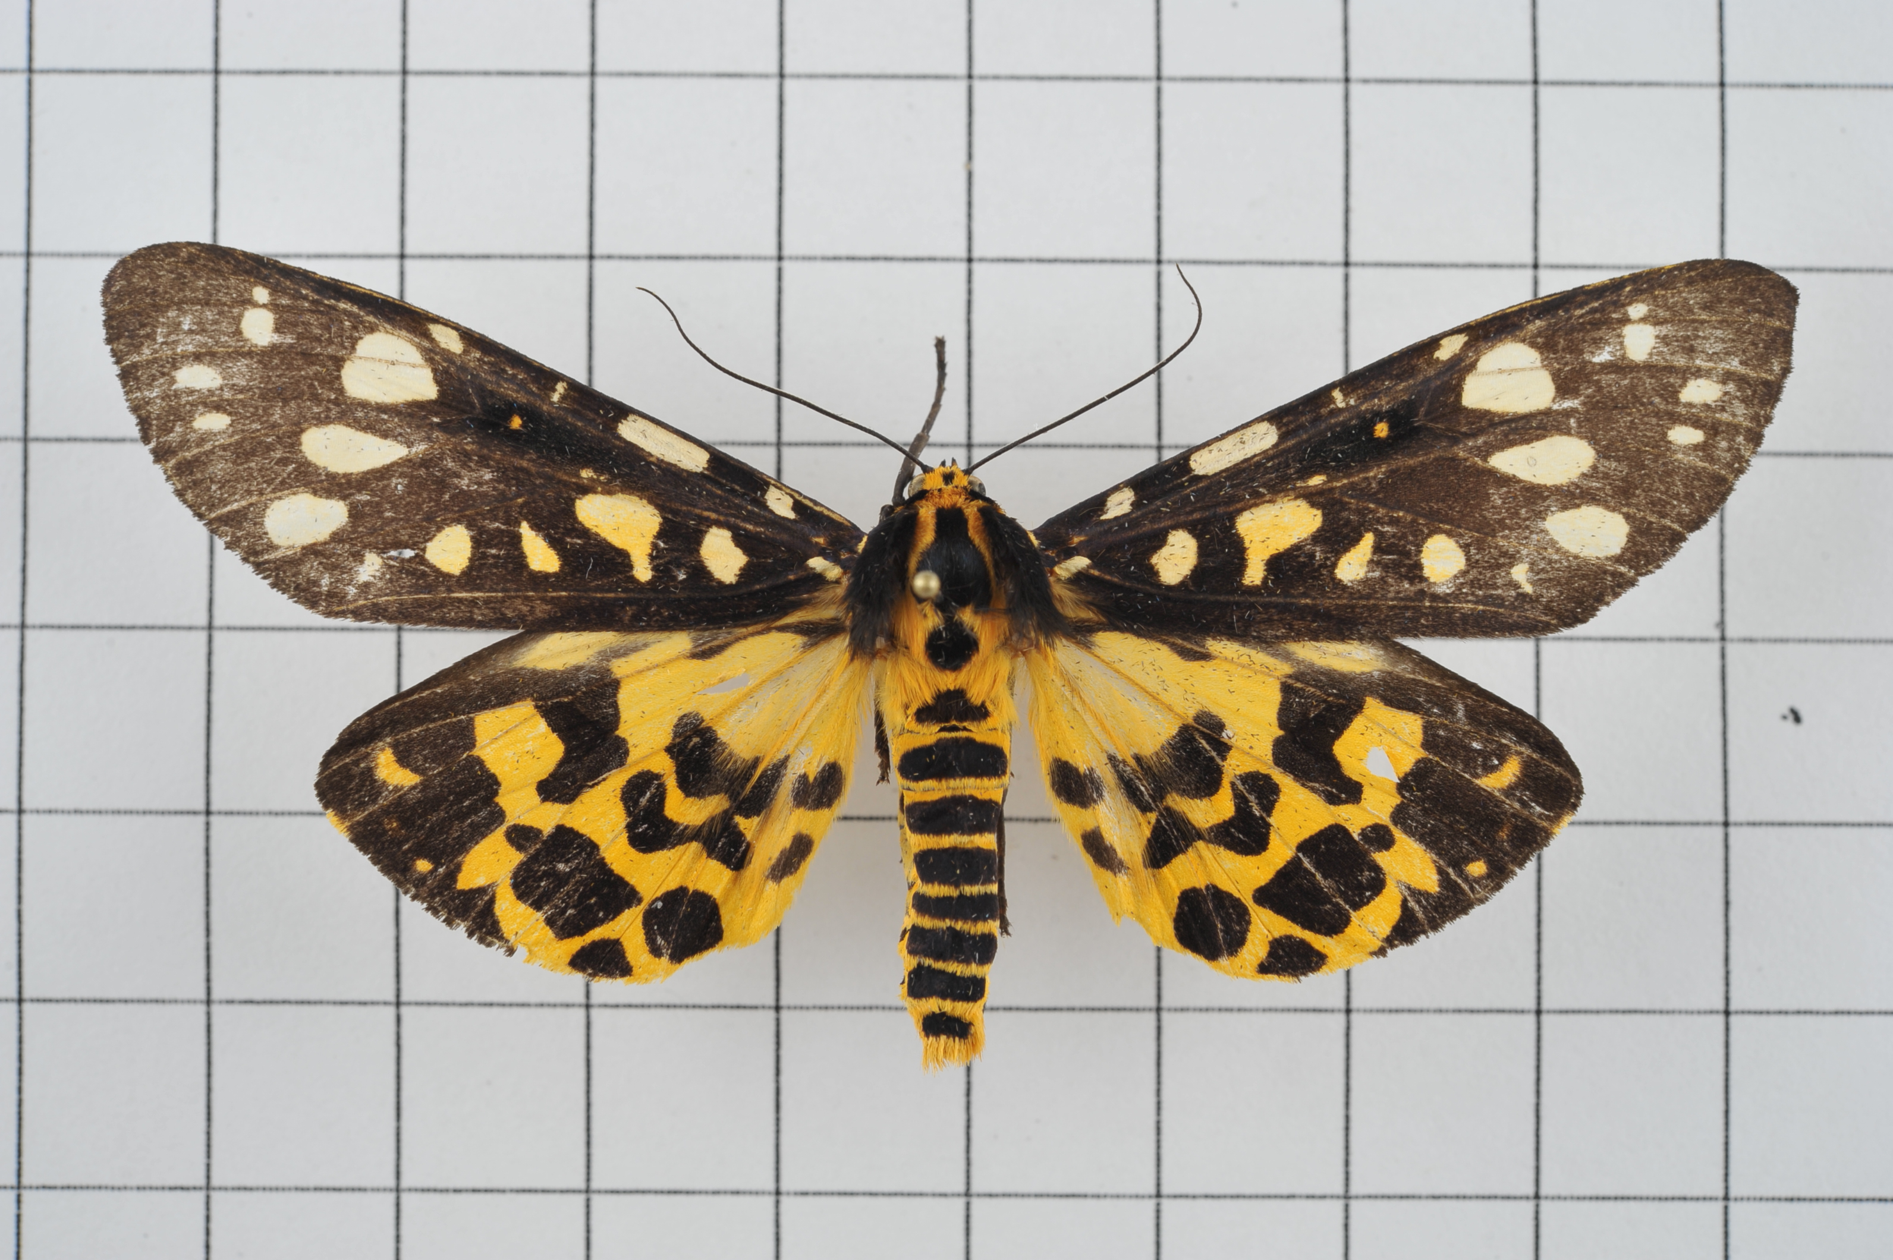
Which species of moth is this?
Aglaomorpha histrio formosana
